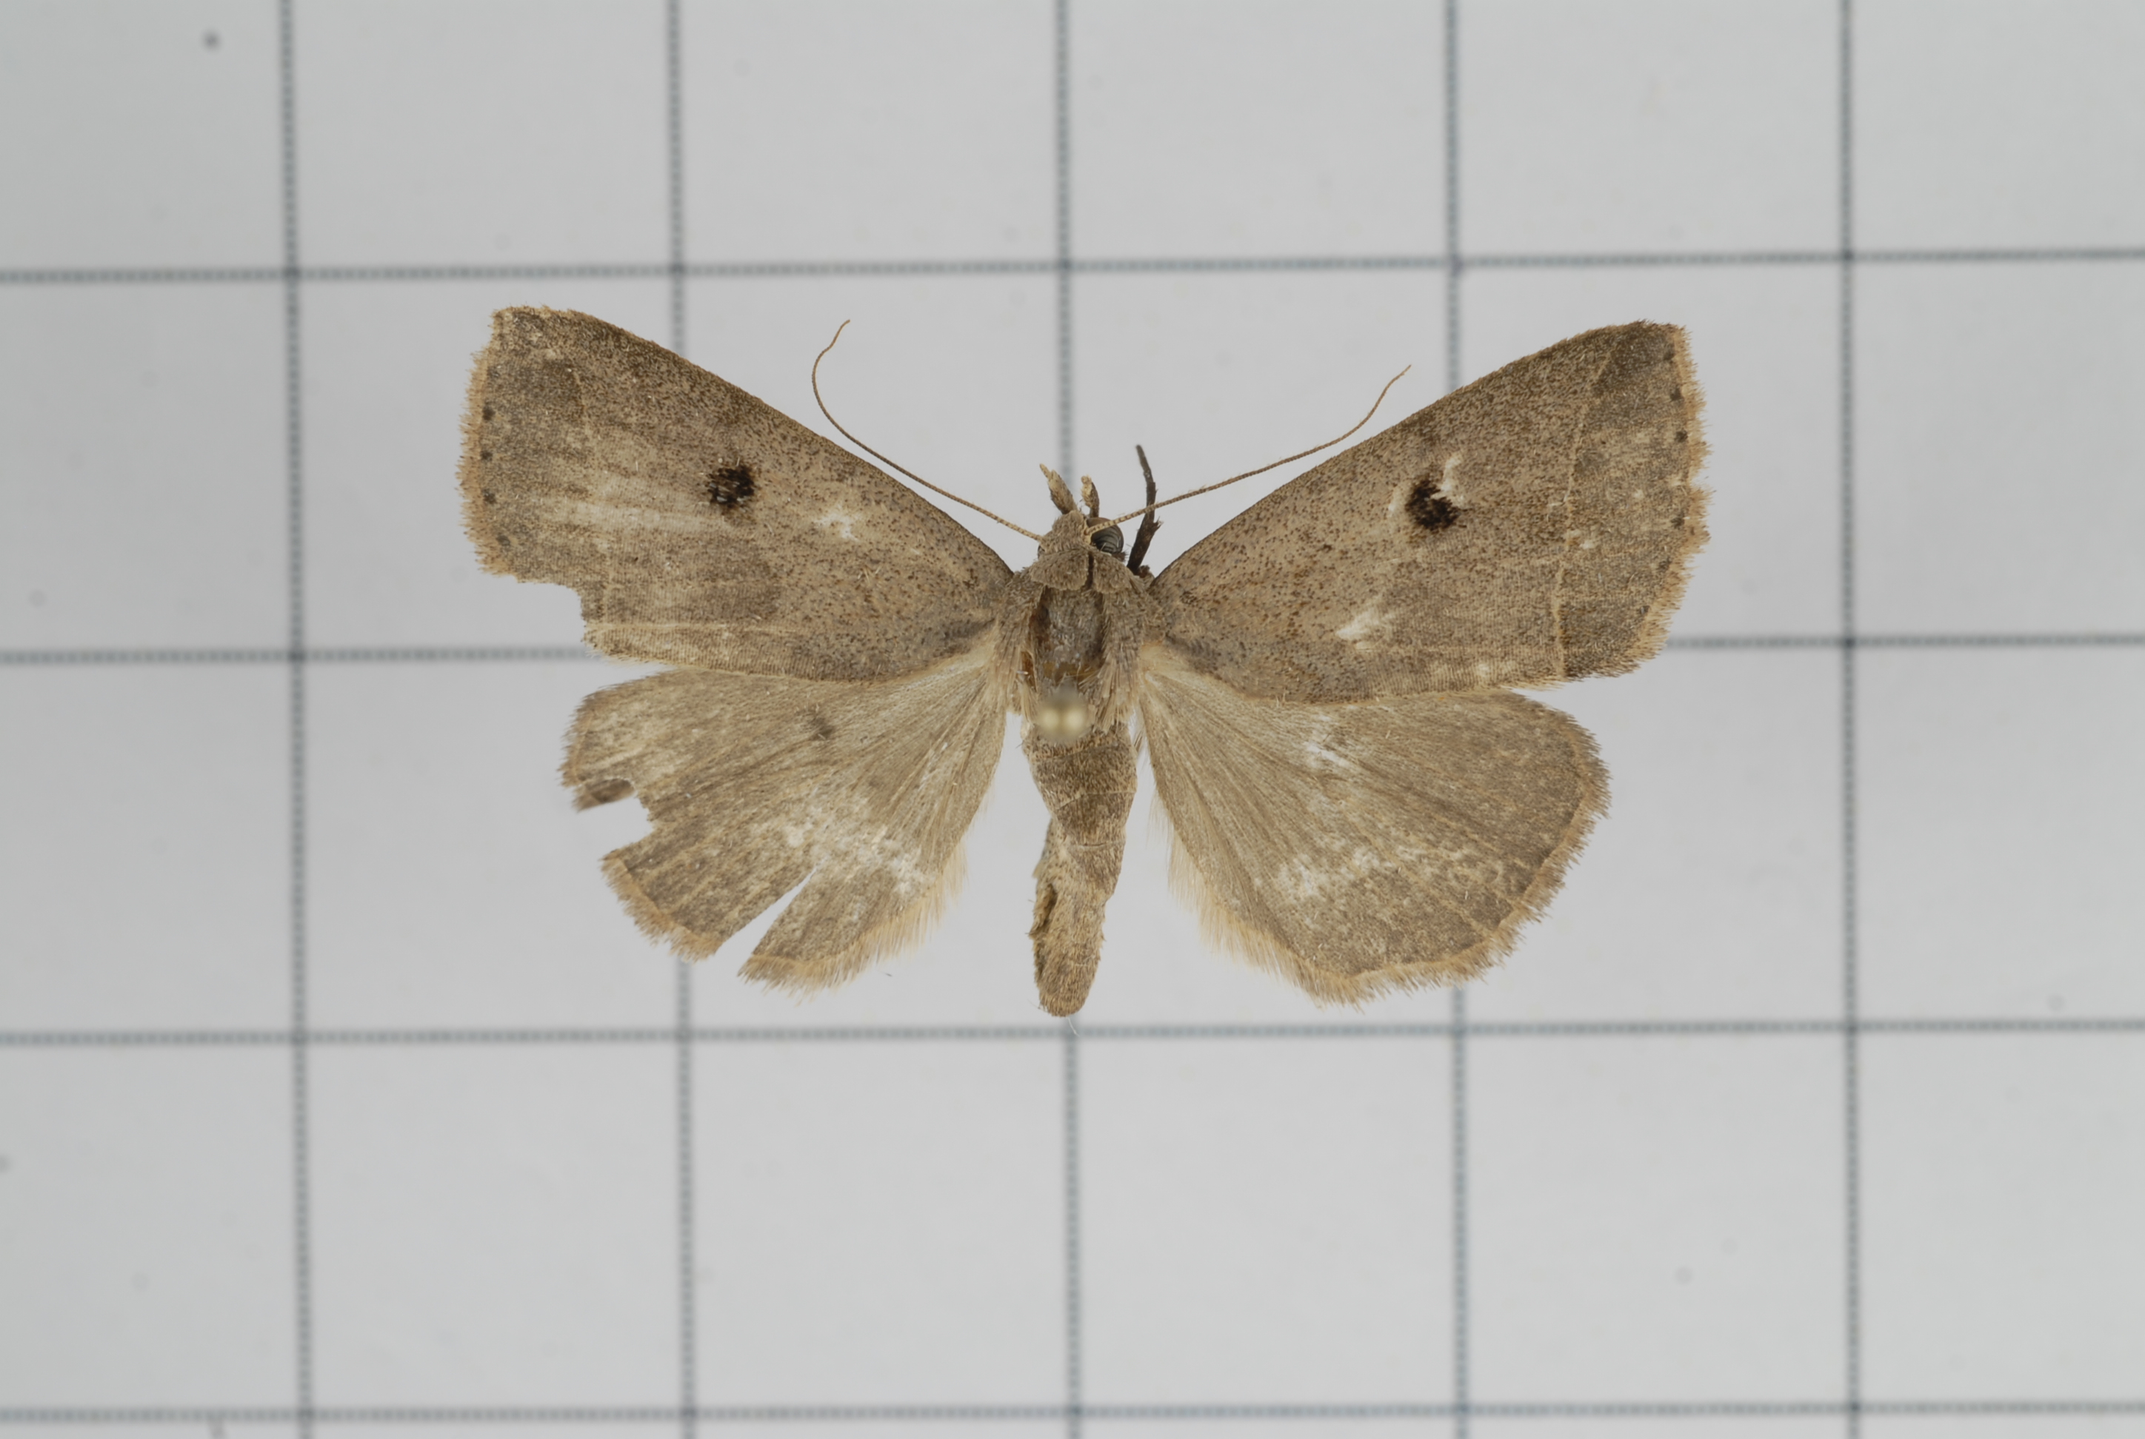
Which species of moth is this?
Bocula caradrinoides
